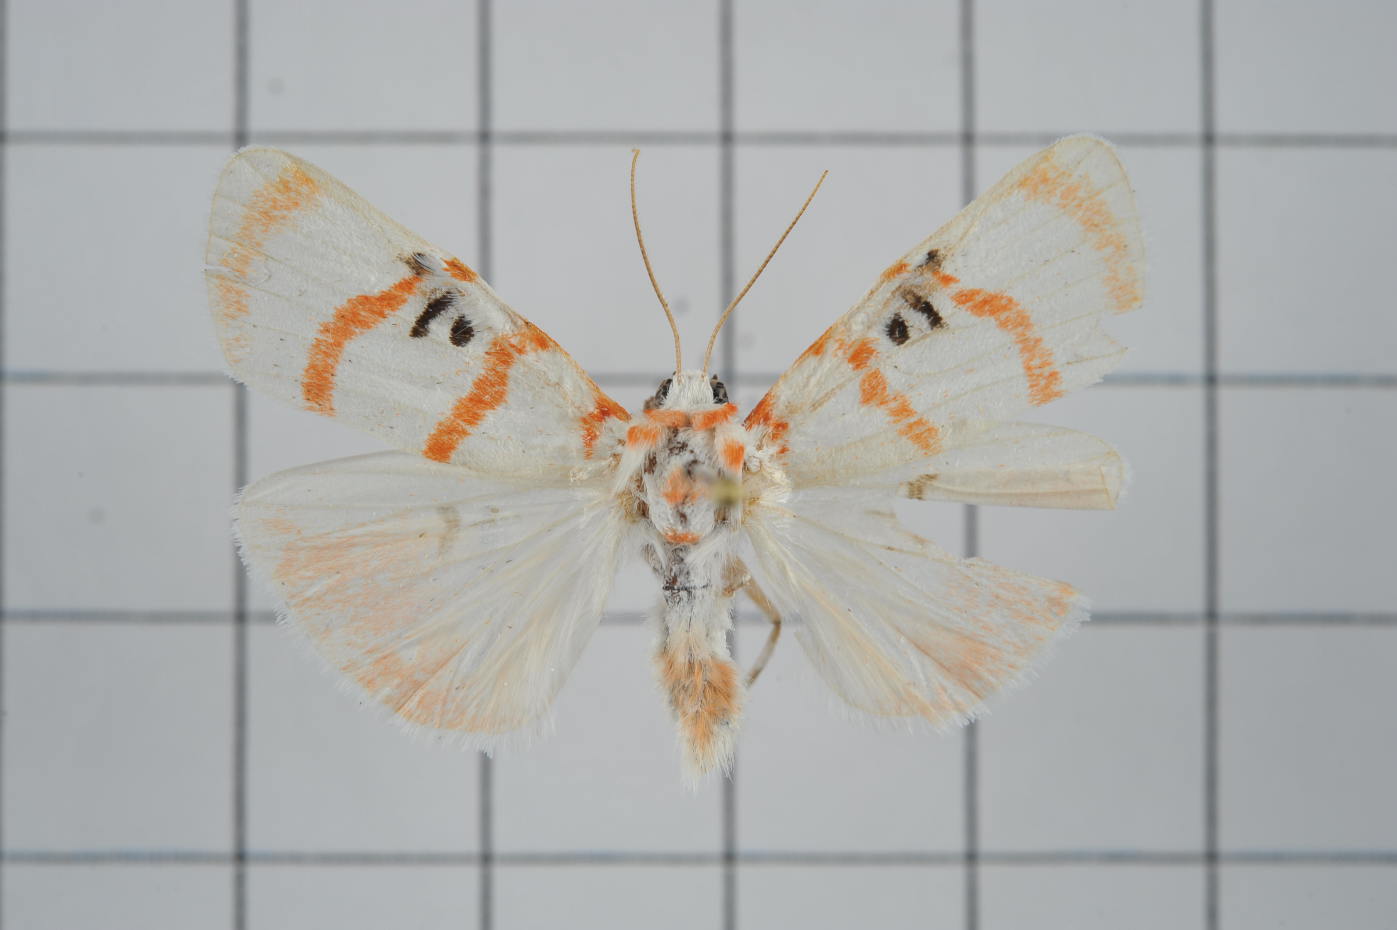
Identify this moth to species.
Cyana subalba
